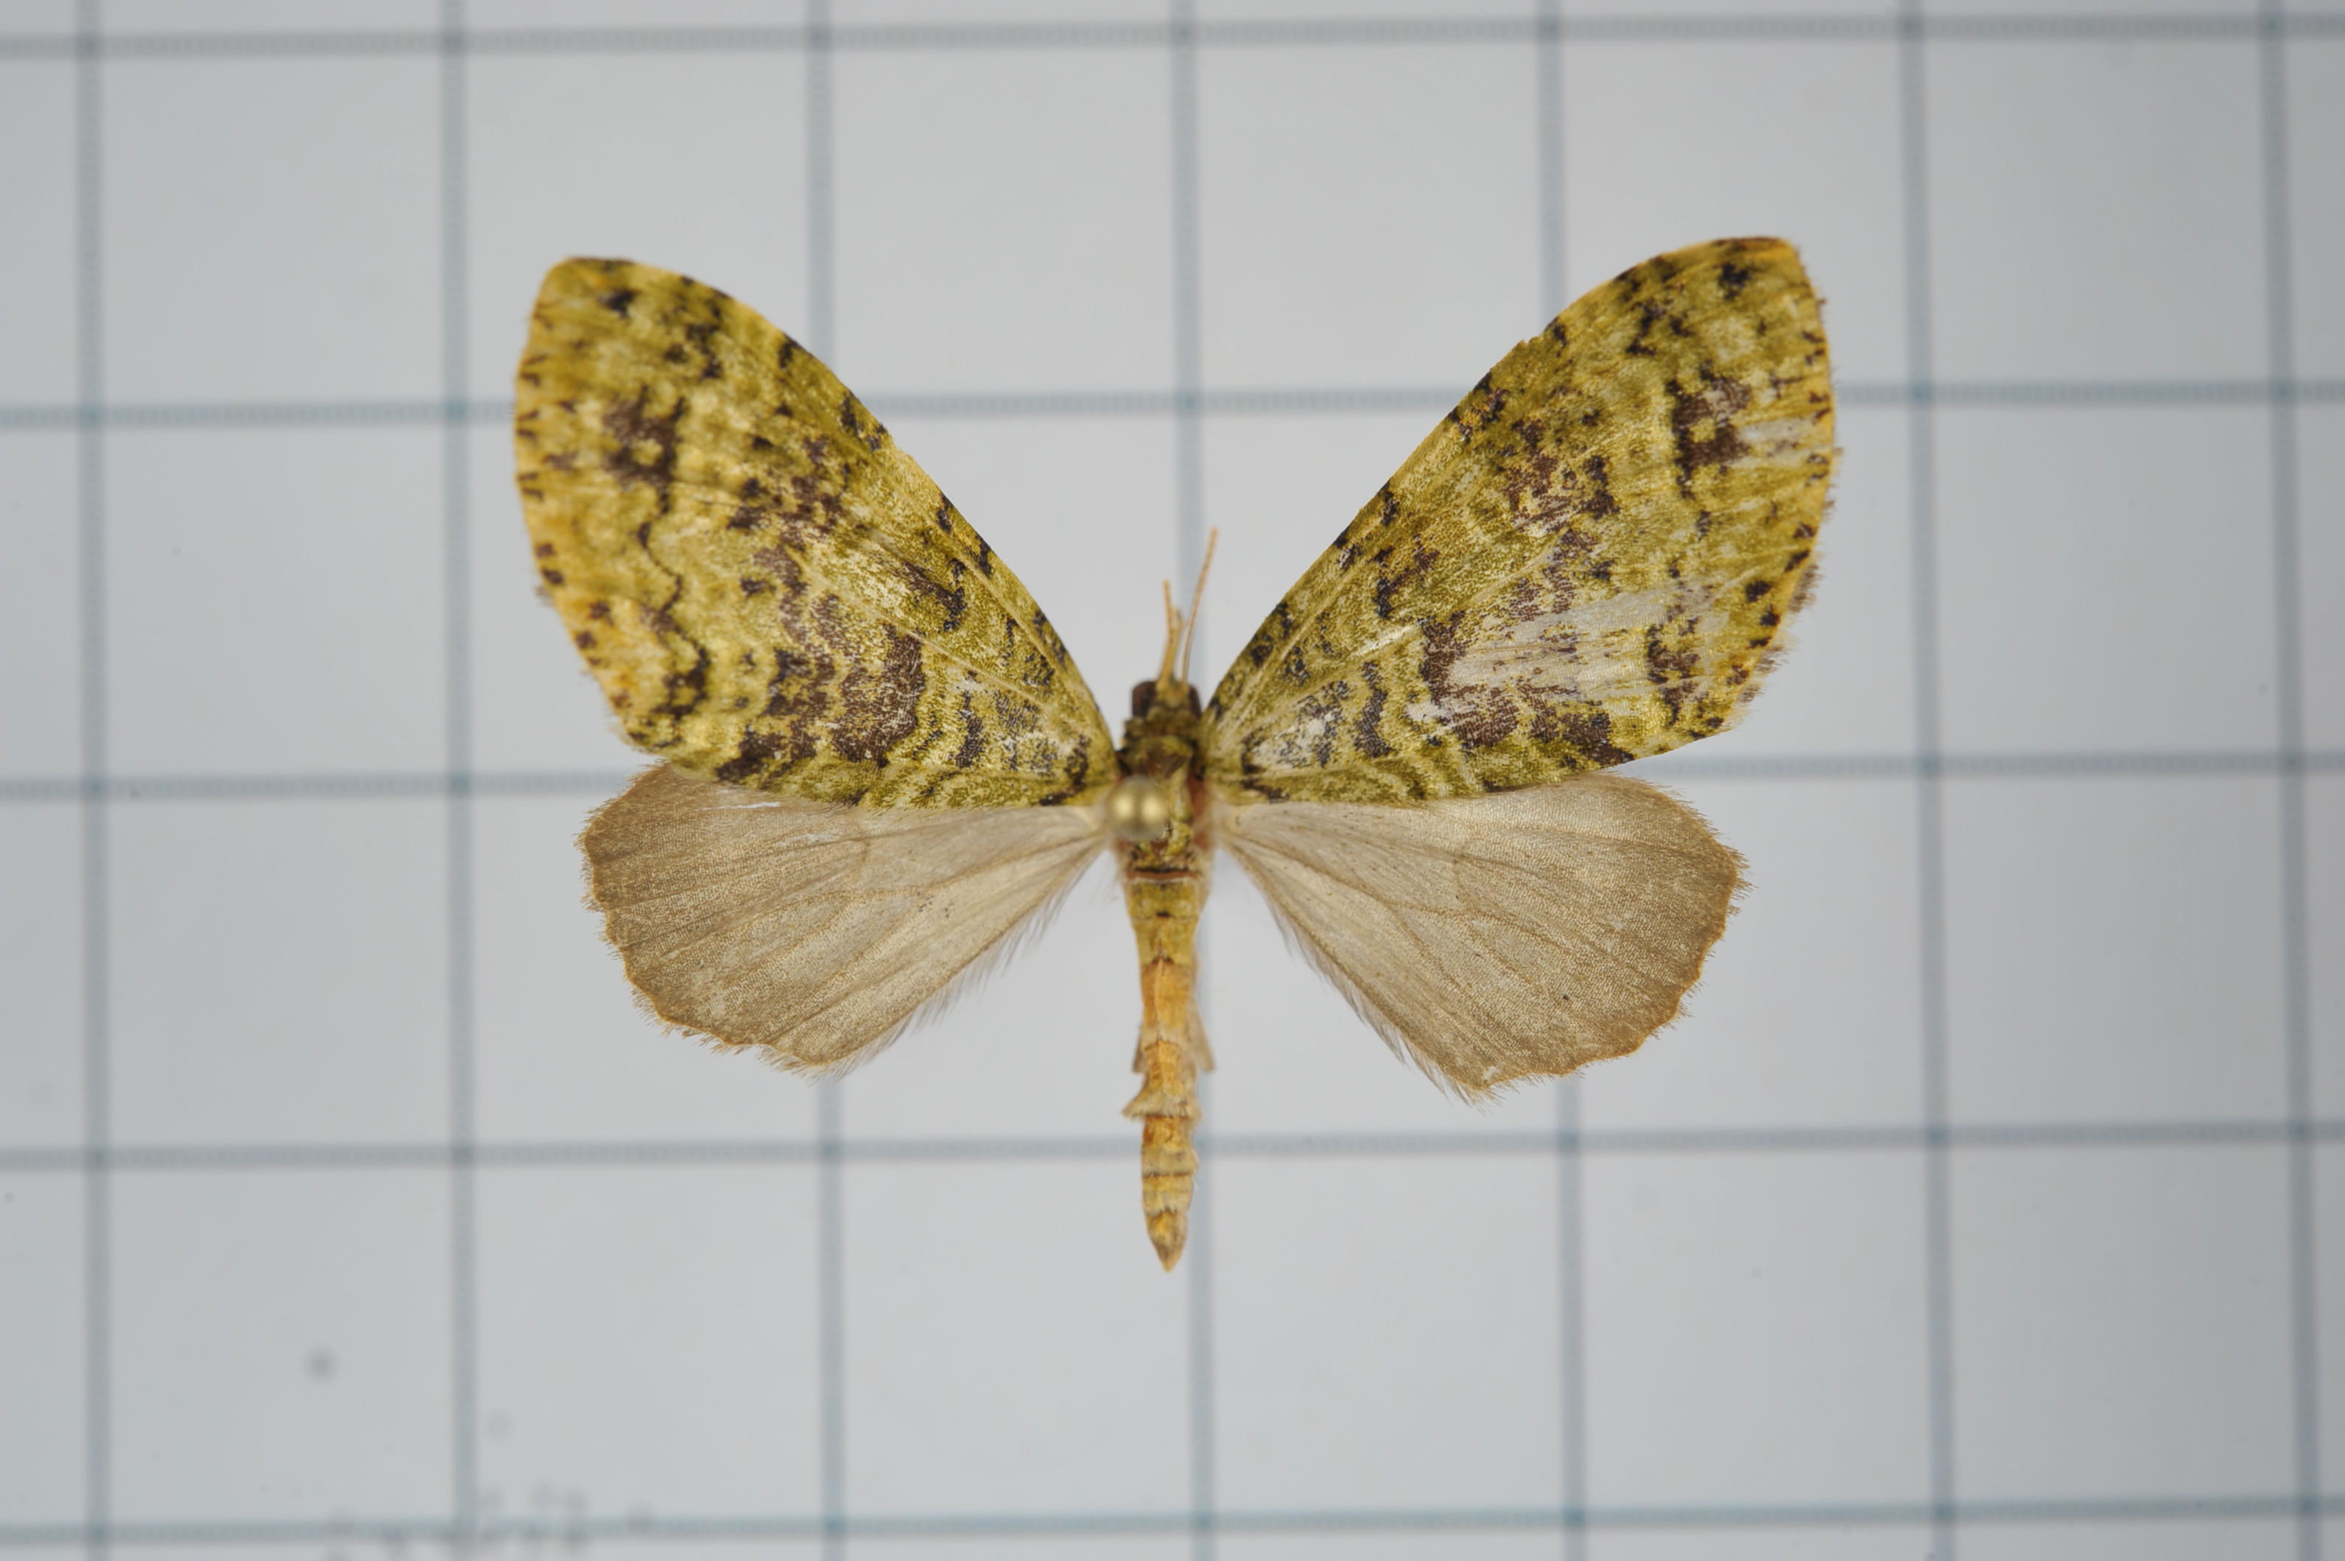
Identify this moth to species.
Hypocometa clauda
